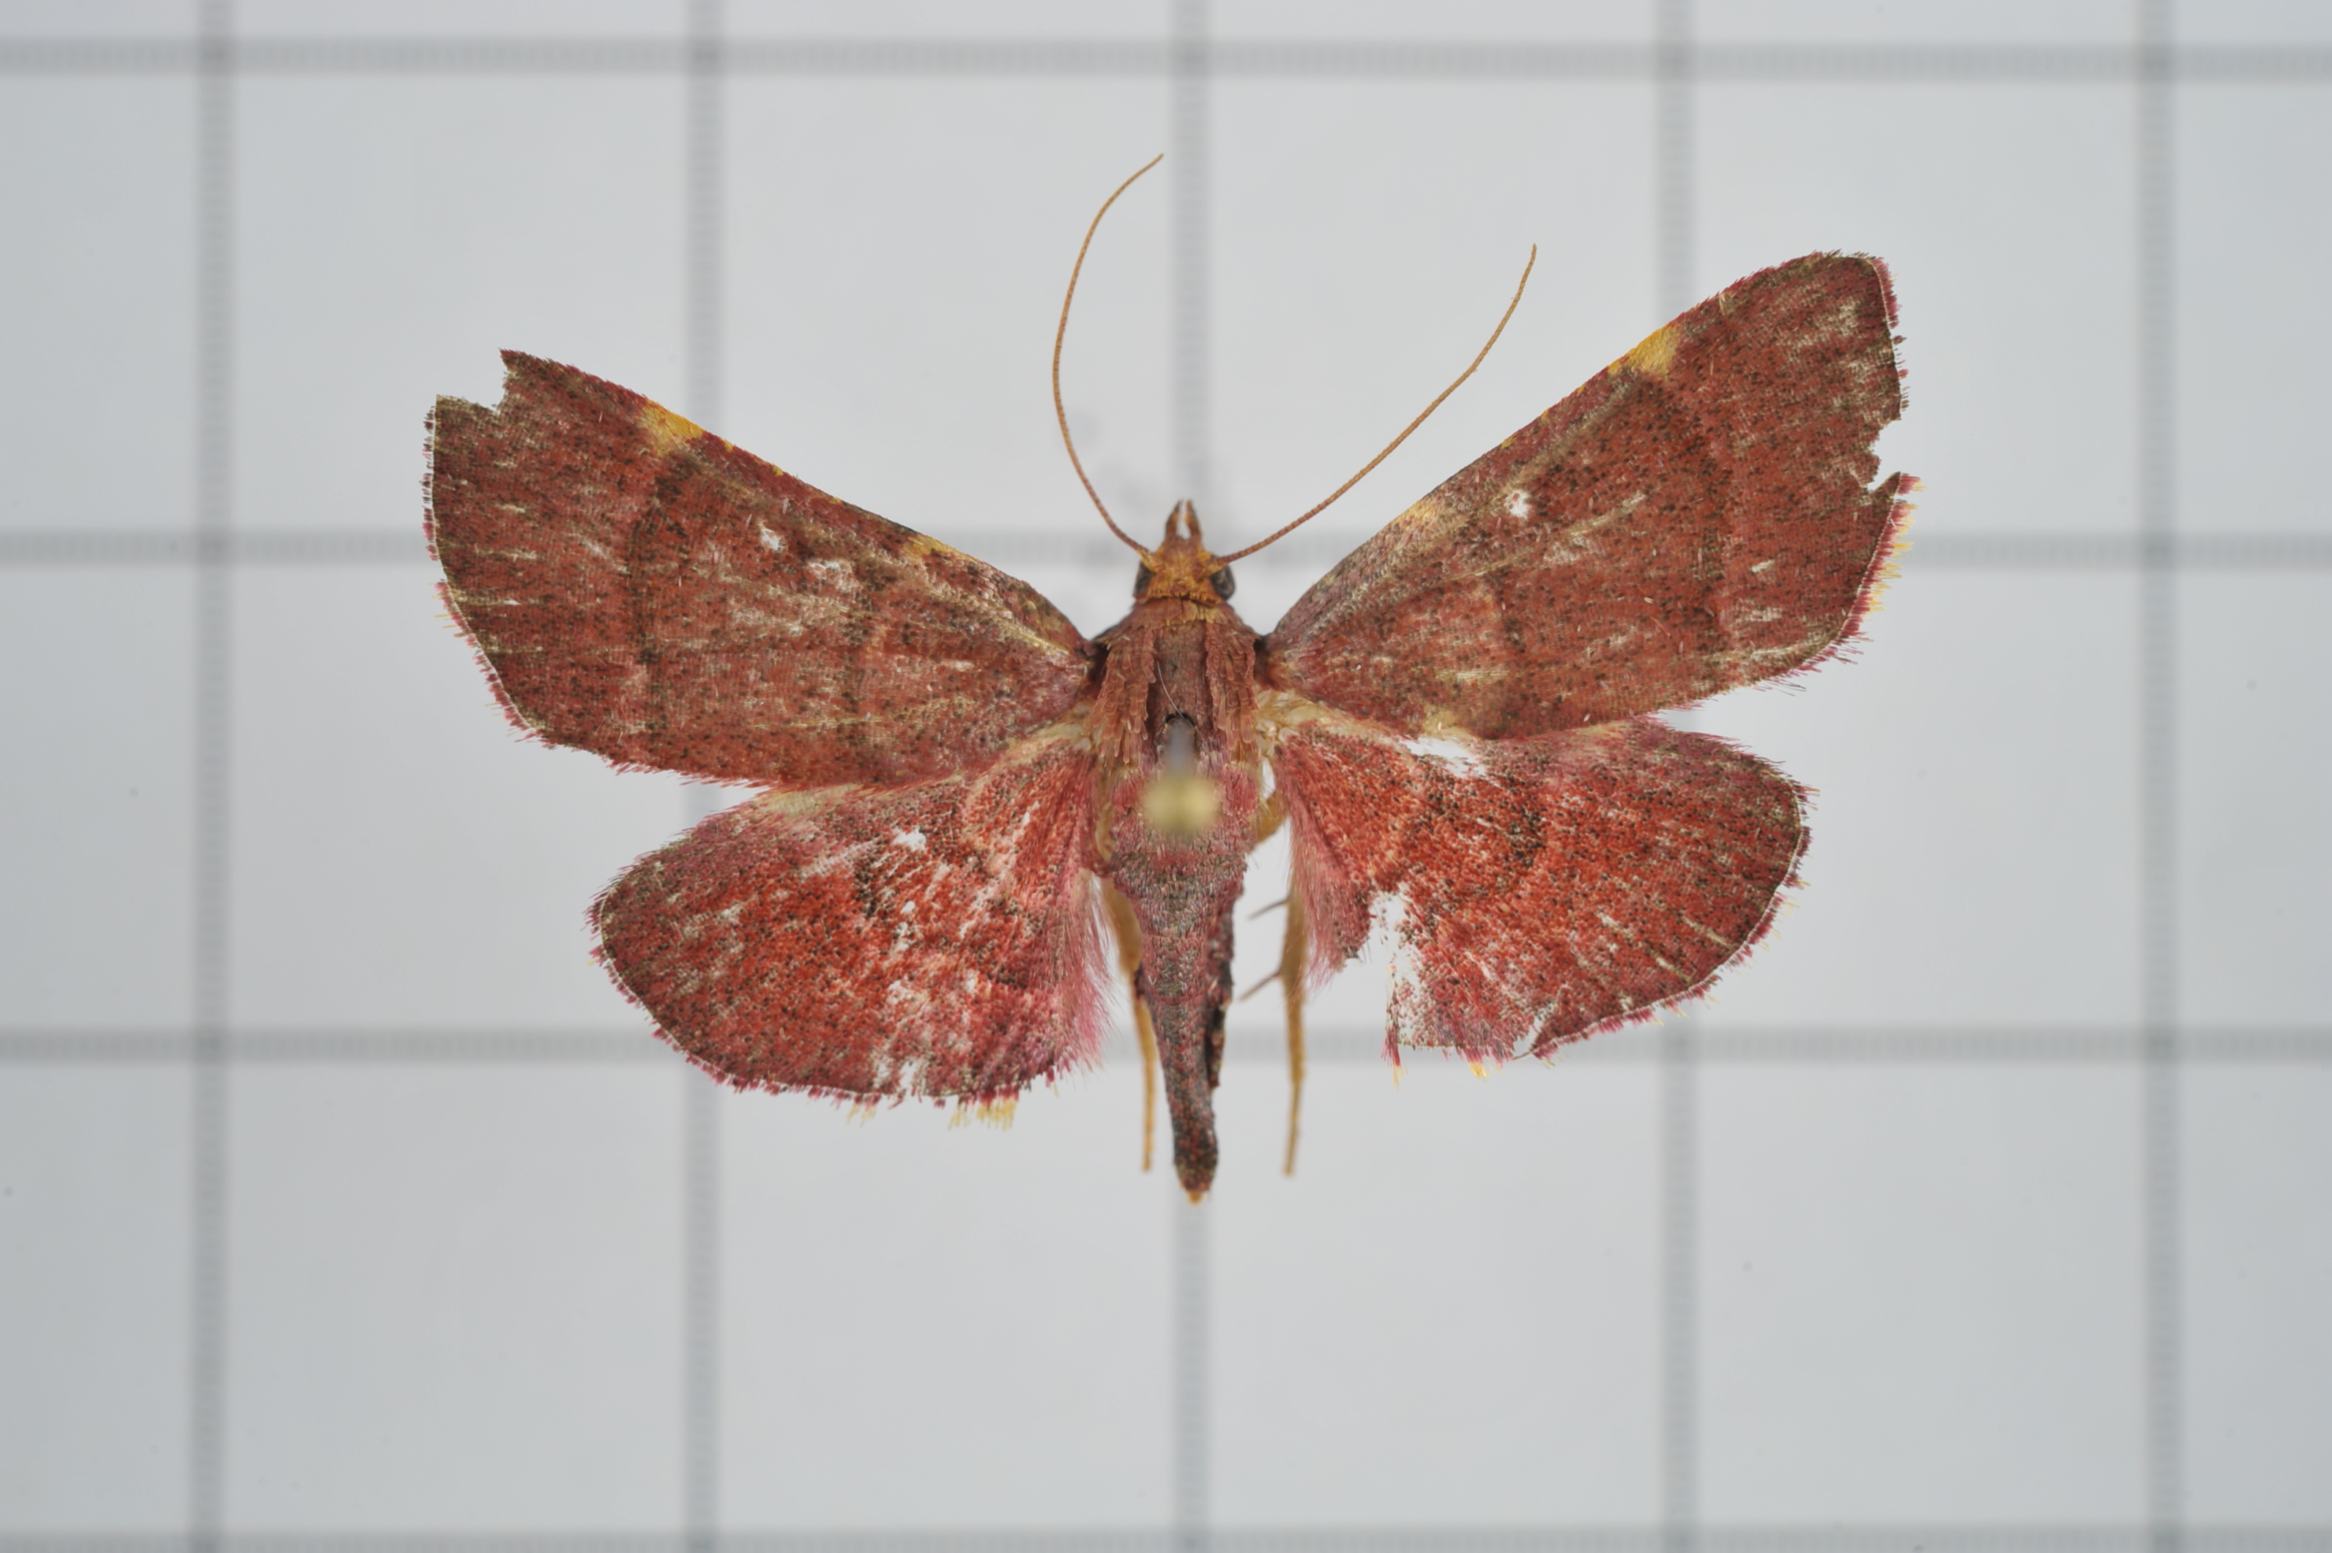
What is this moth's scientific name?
Herculia pelasgalis
